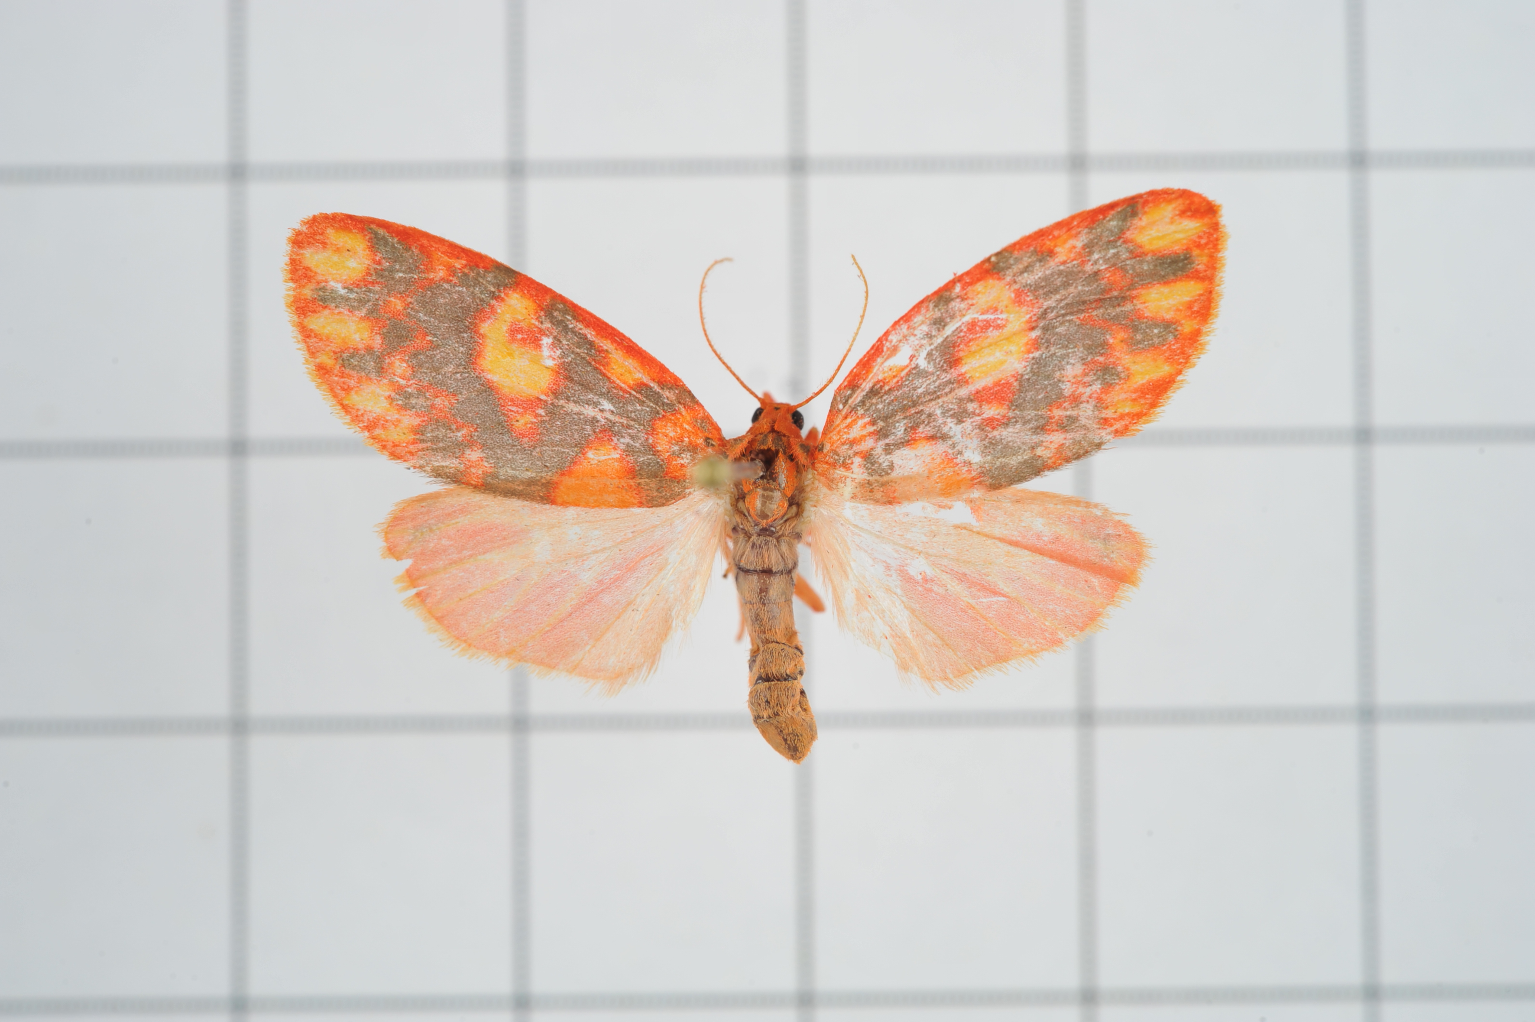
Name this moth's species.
Floridasura tricolor
